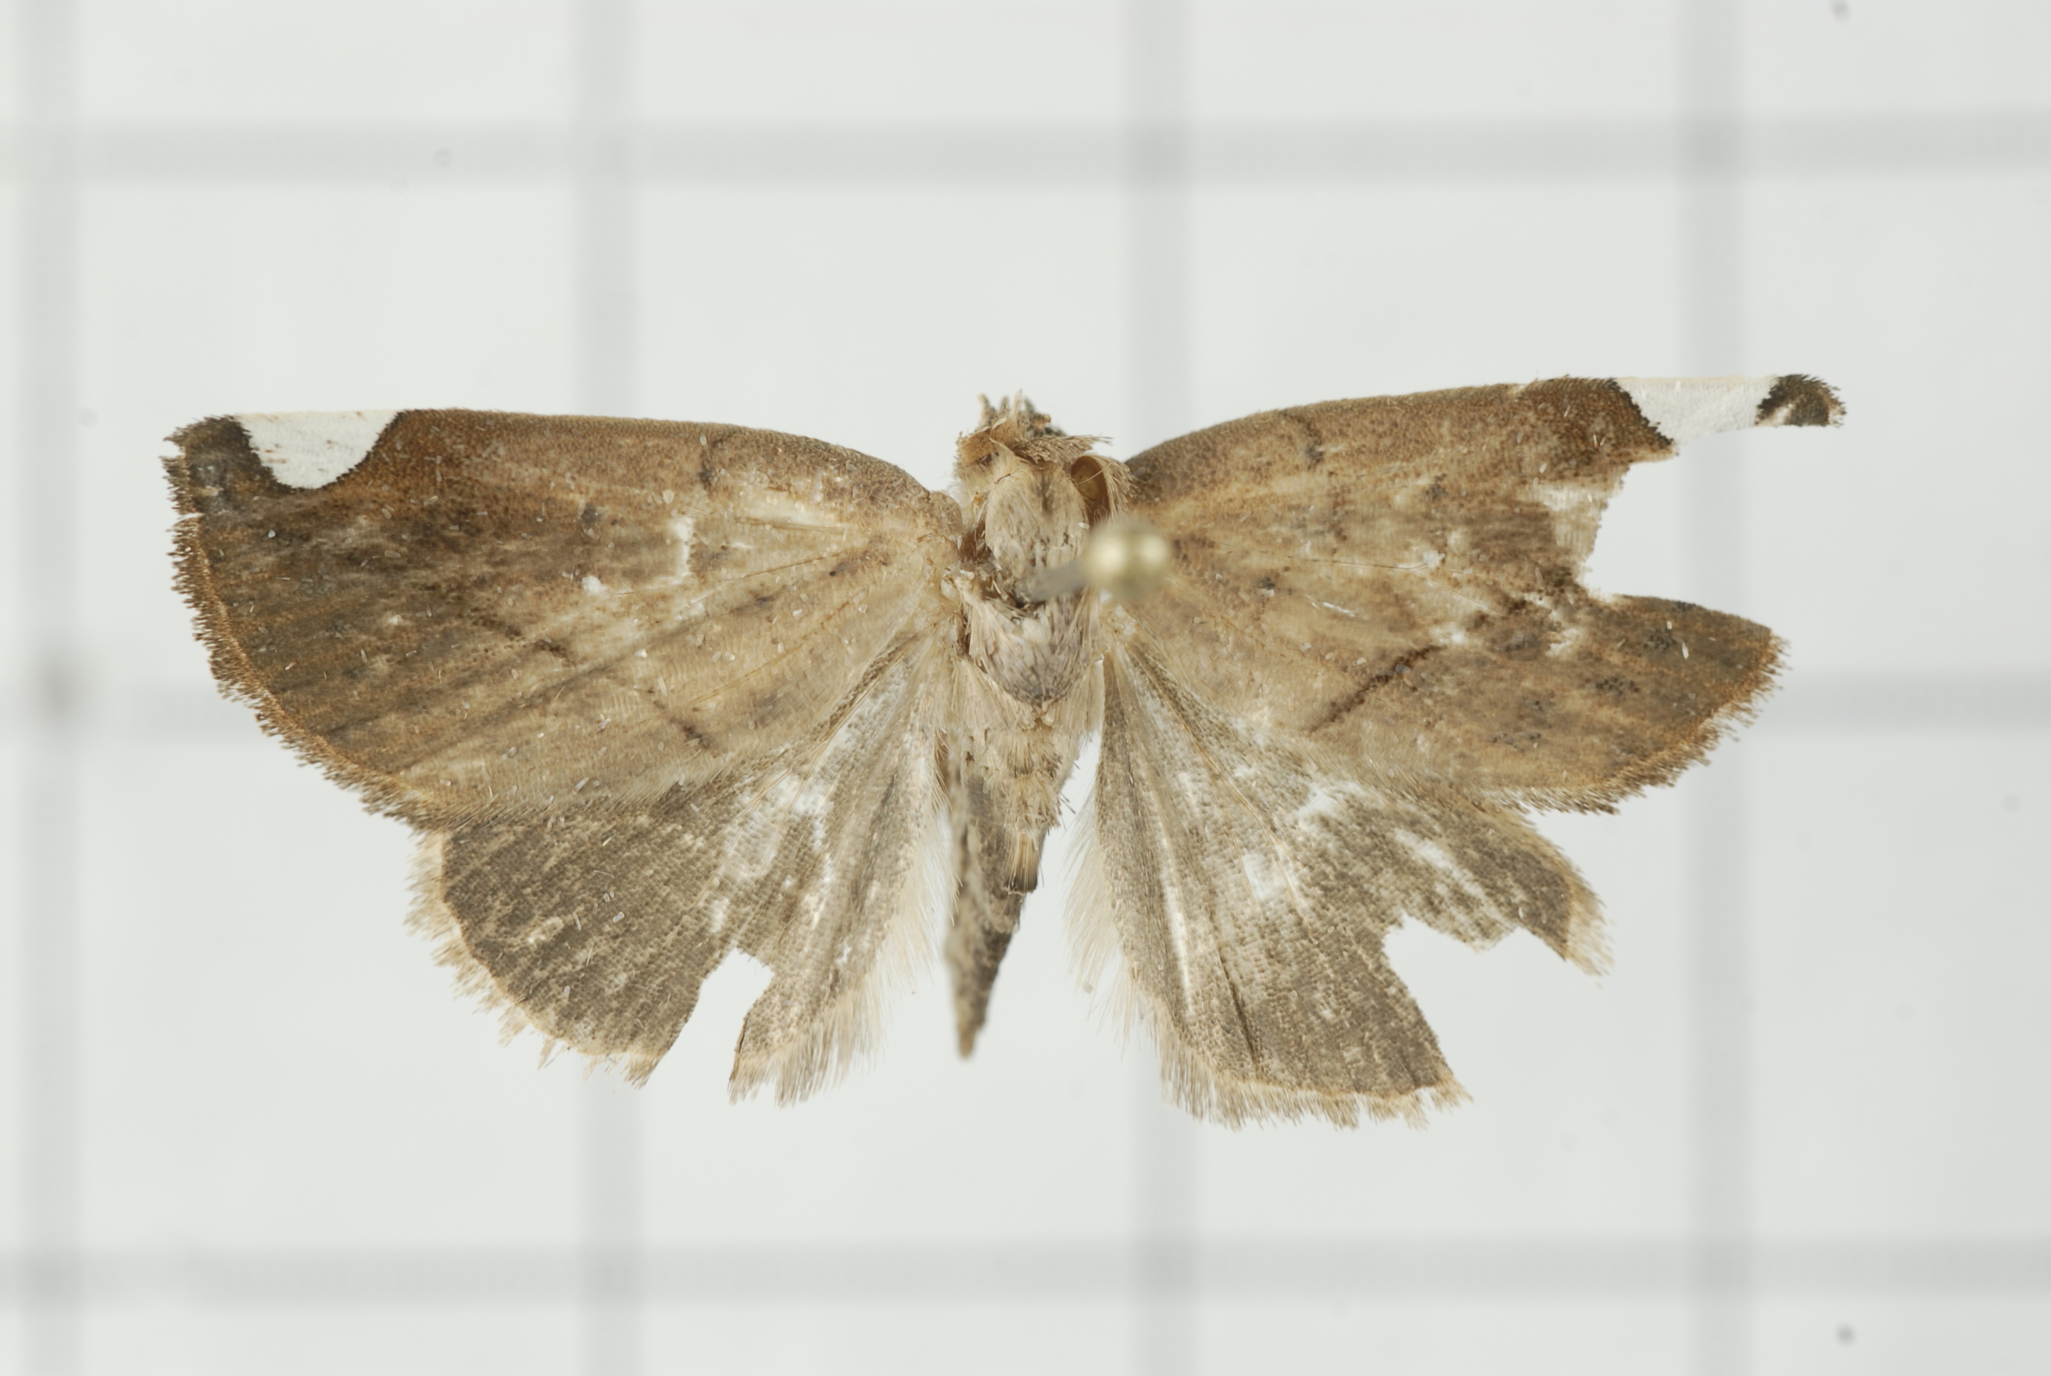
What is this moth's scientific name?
Negeta contrariata
